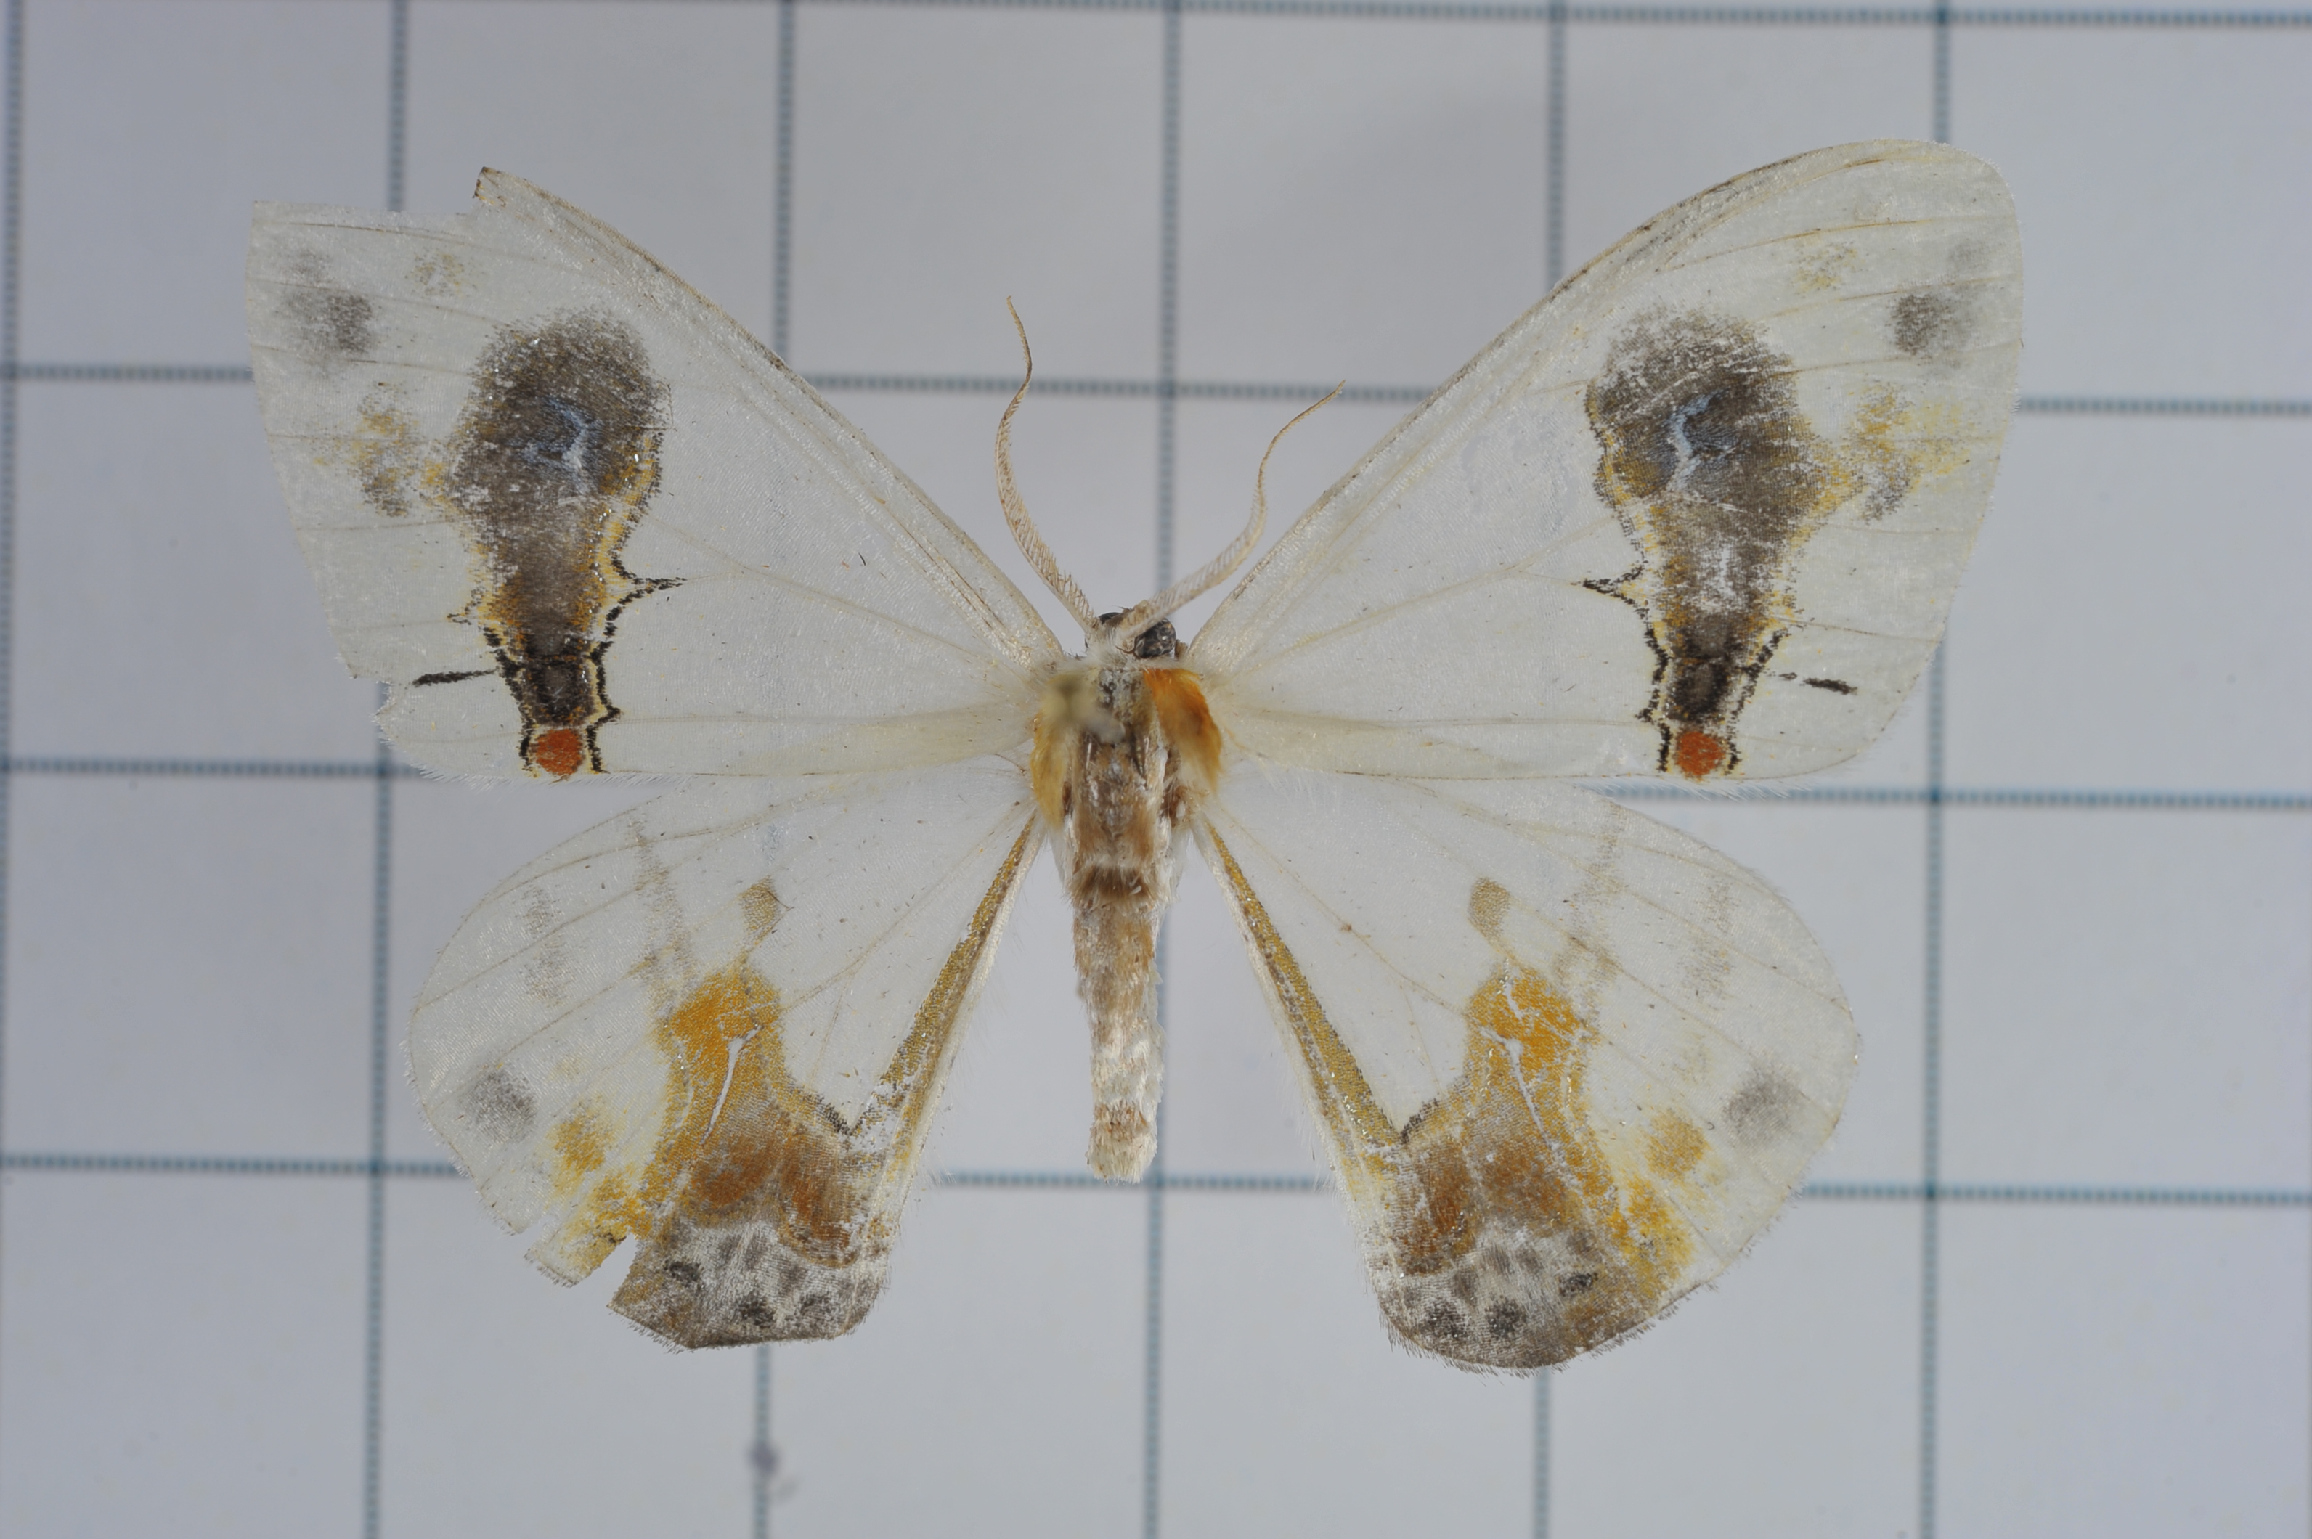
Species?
Macrocilix maia
